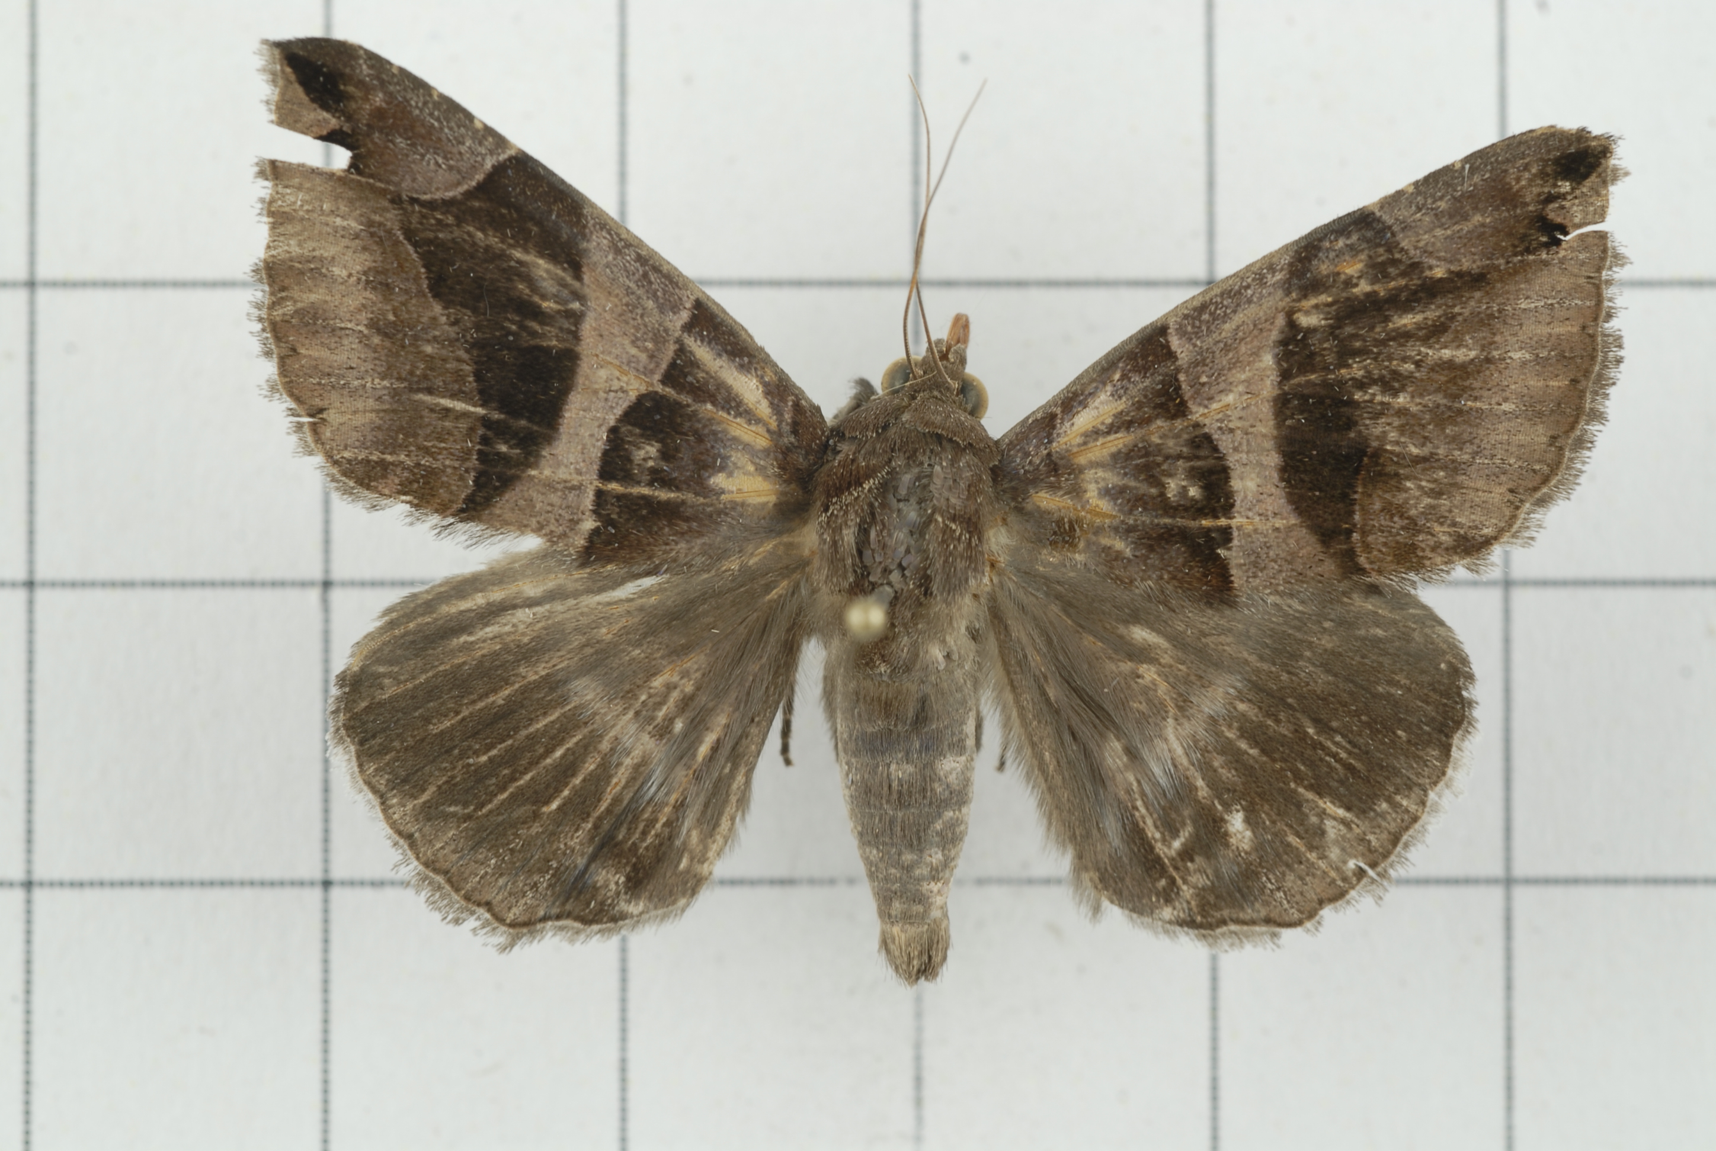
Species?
Bastilla arcuata
